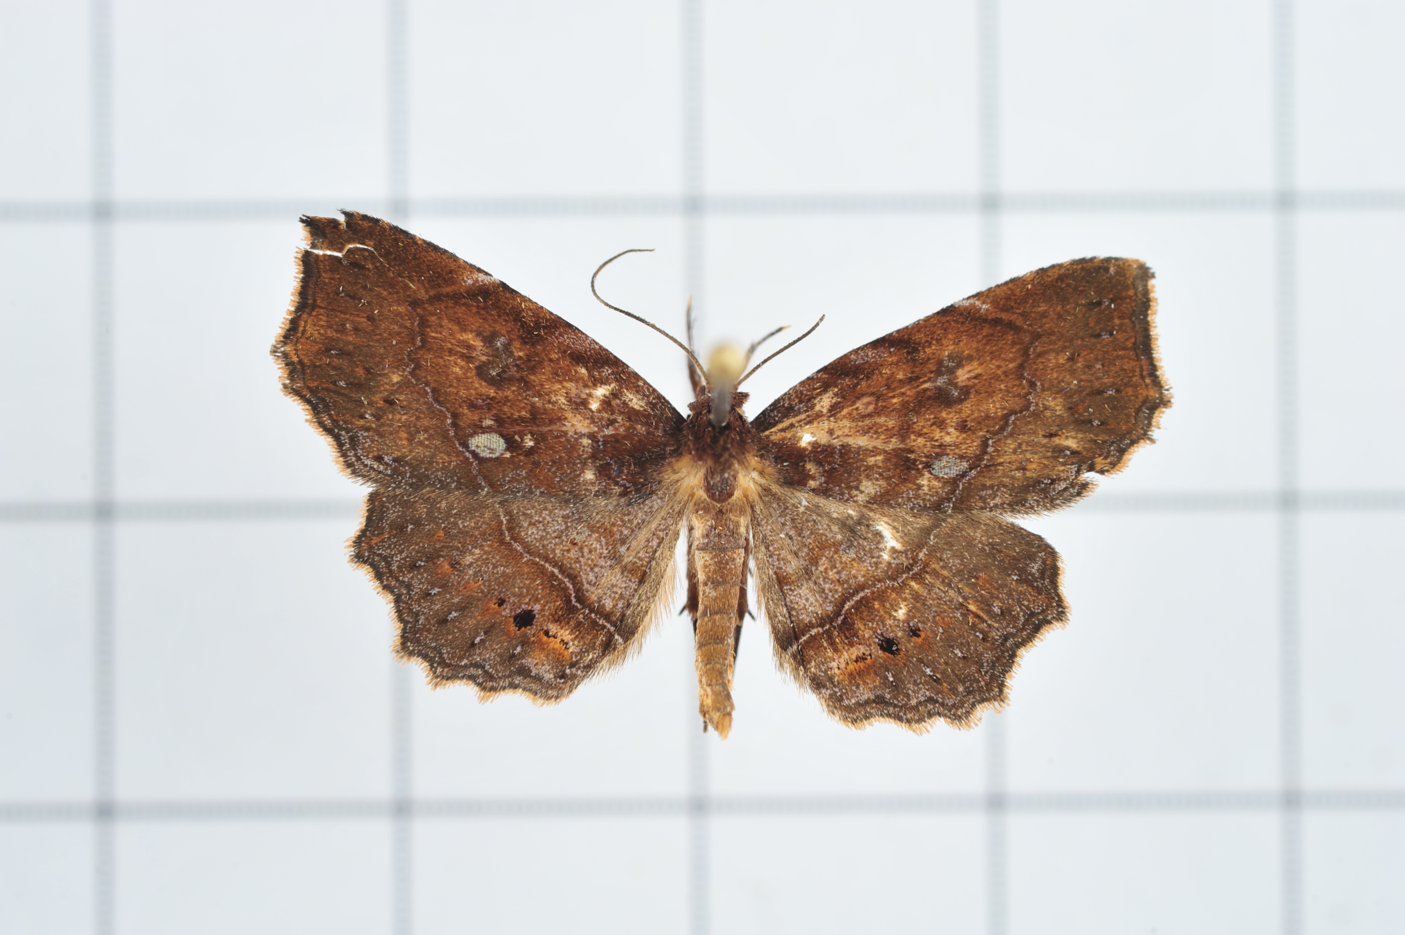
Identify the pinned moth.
Eutrogia morosa
